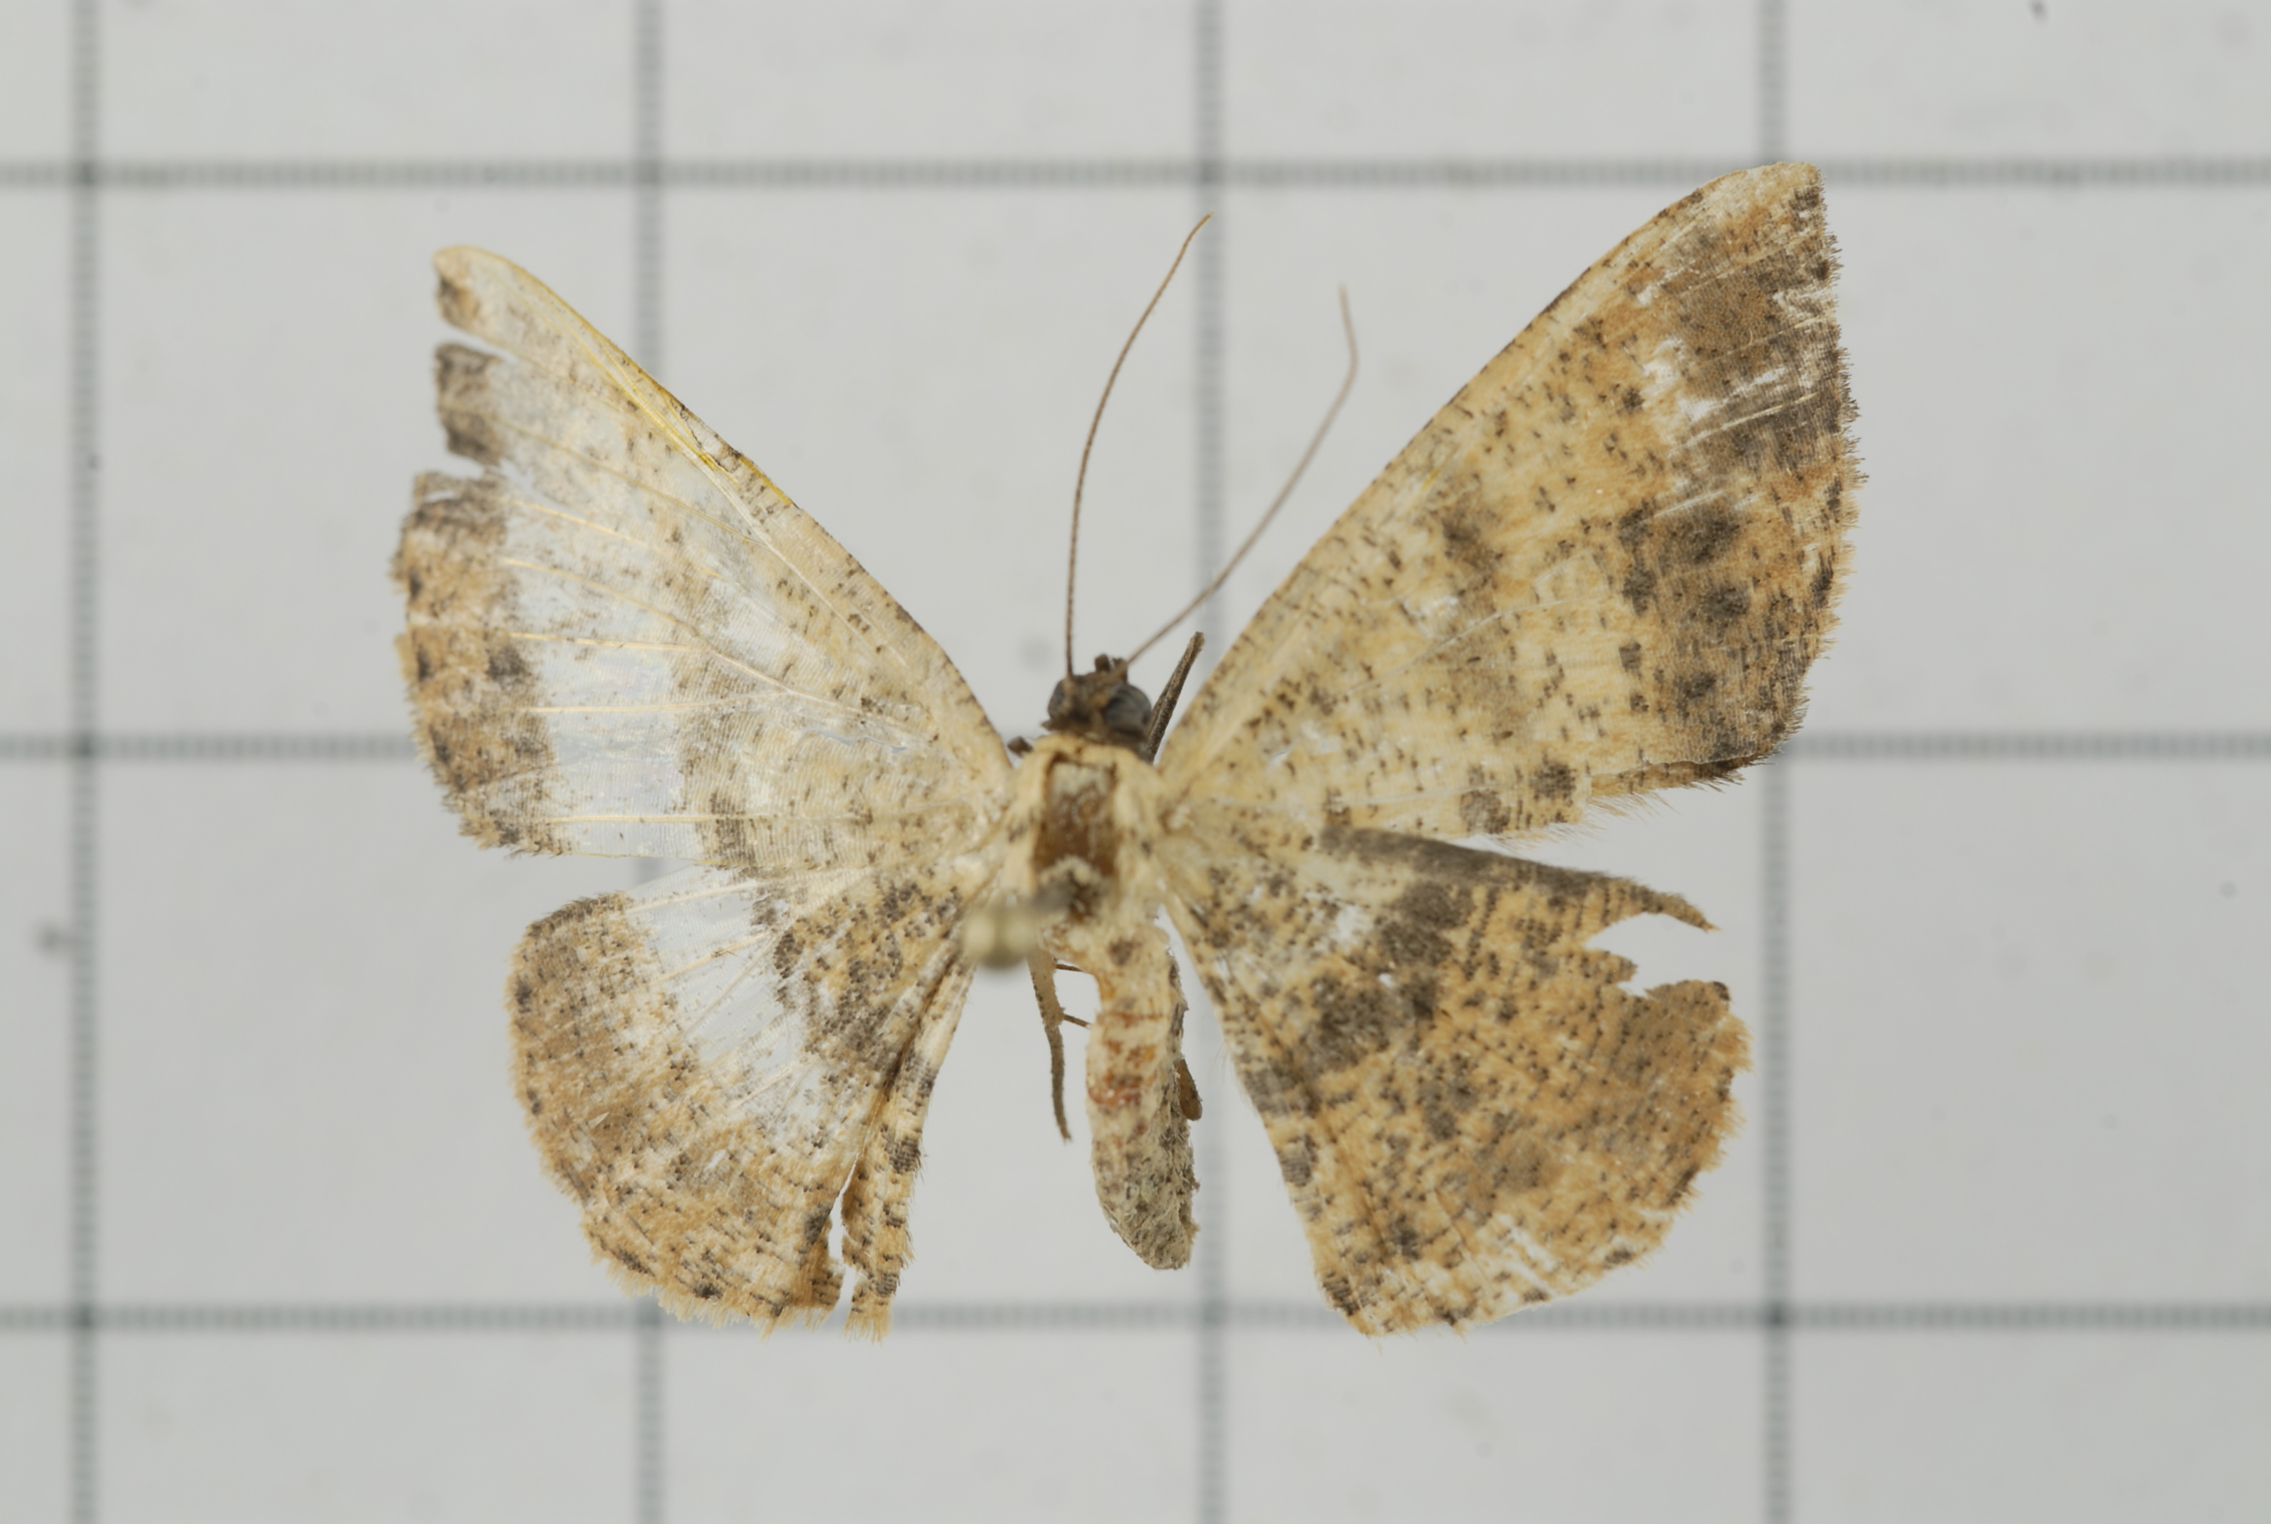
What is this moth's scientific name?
Lophobates inchoata
